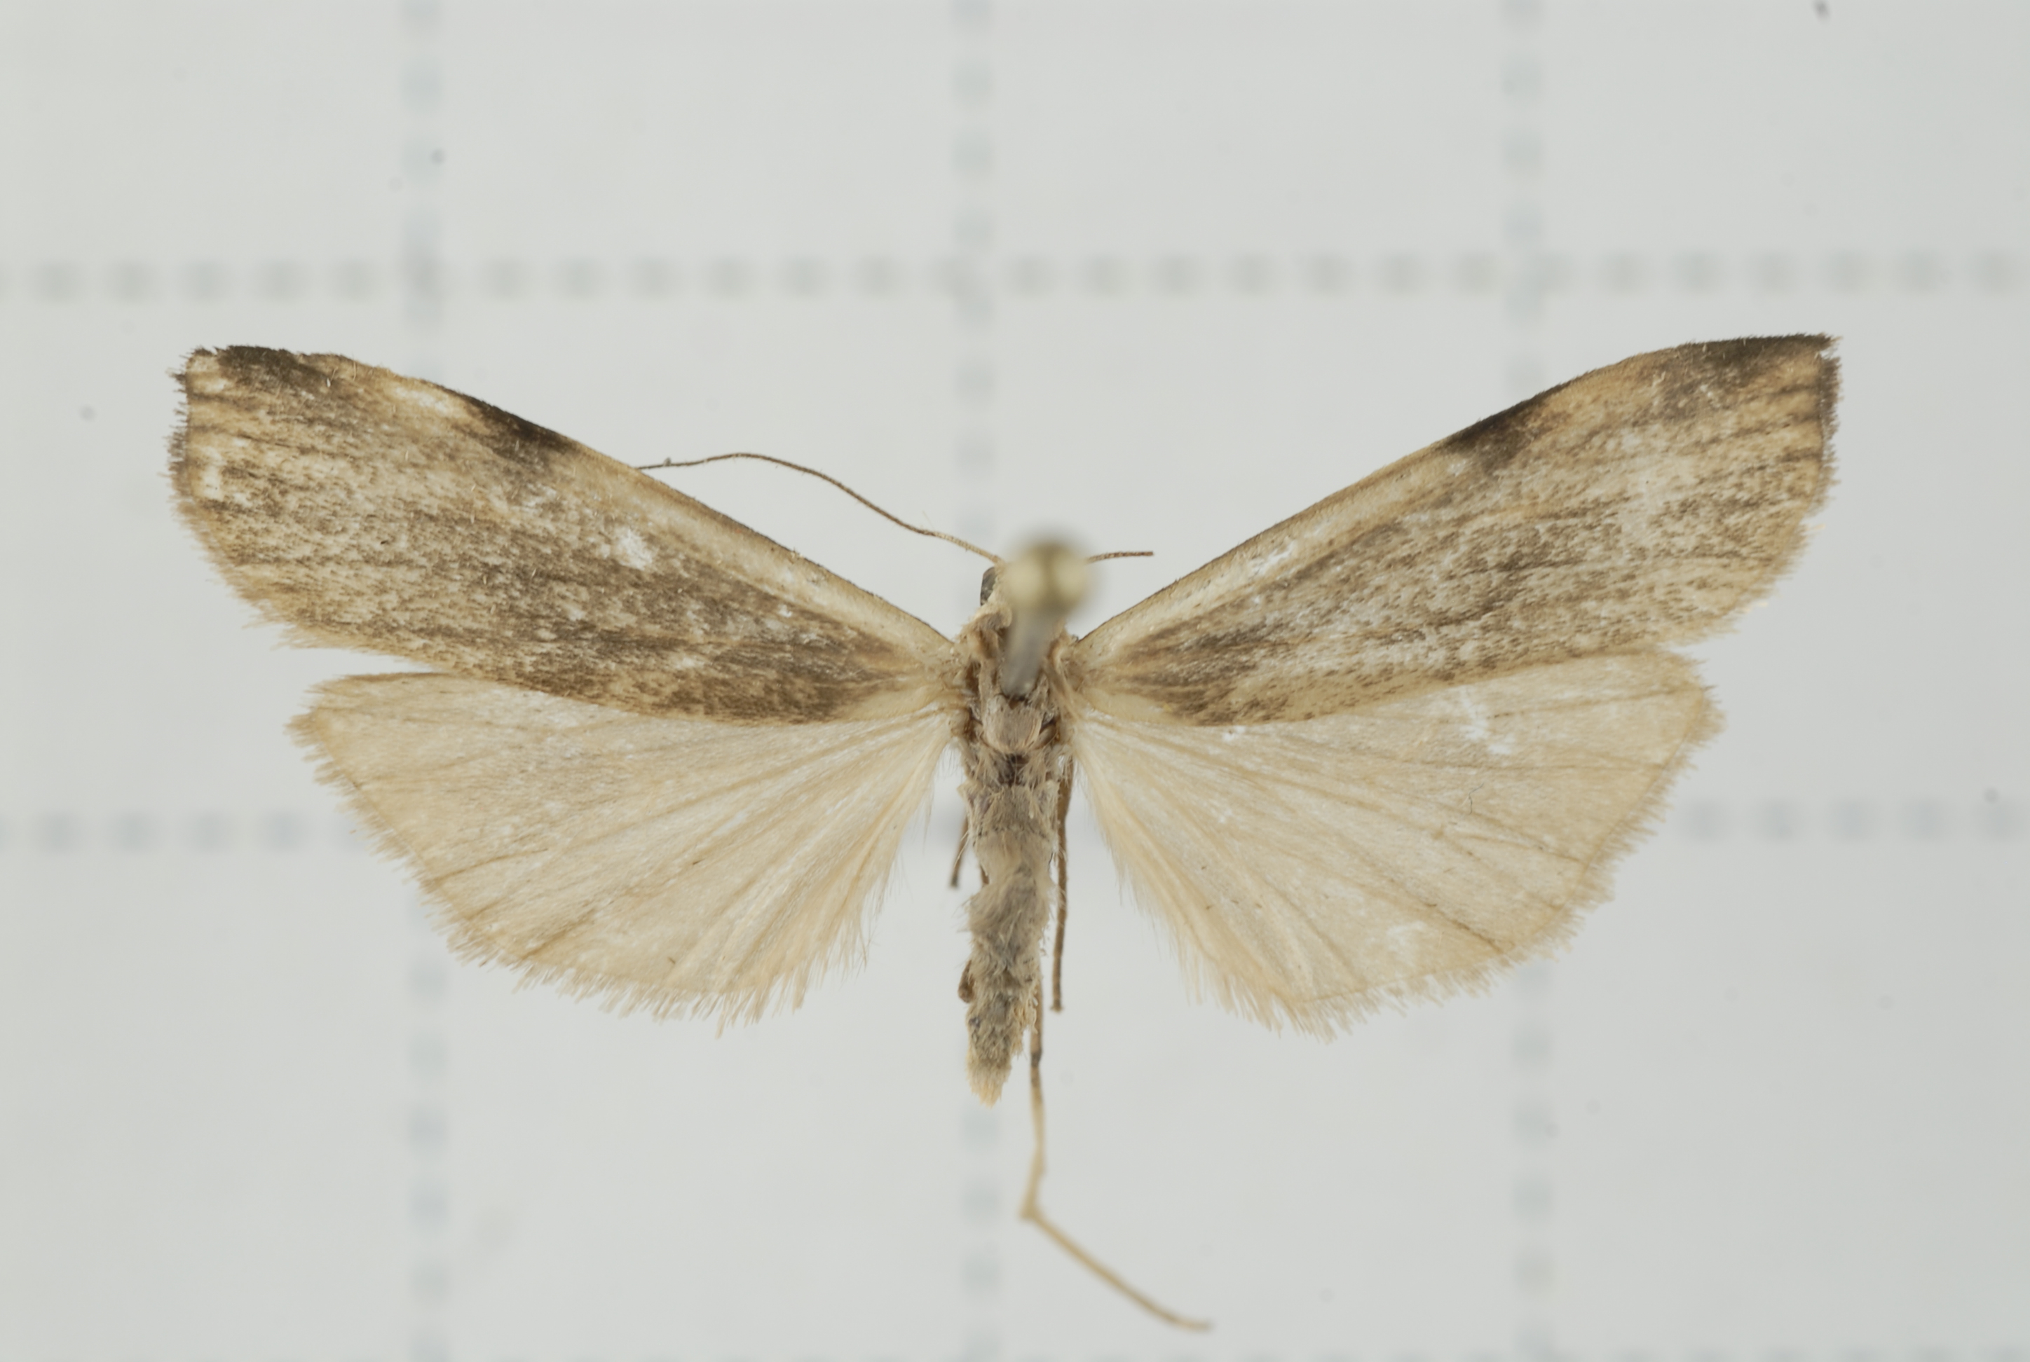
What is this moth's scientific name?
Chinasa costalis bicoloriceps
